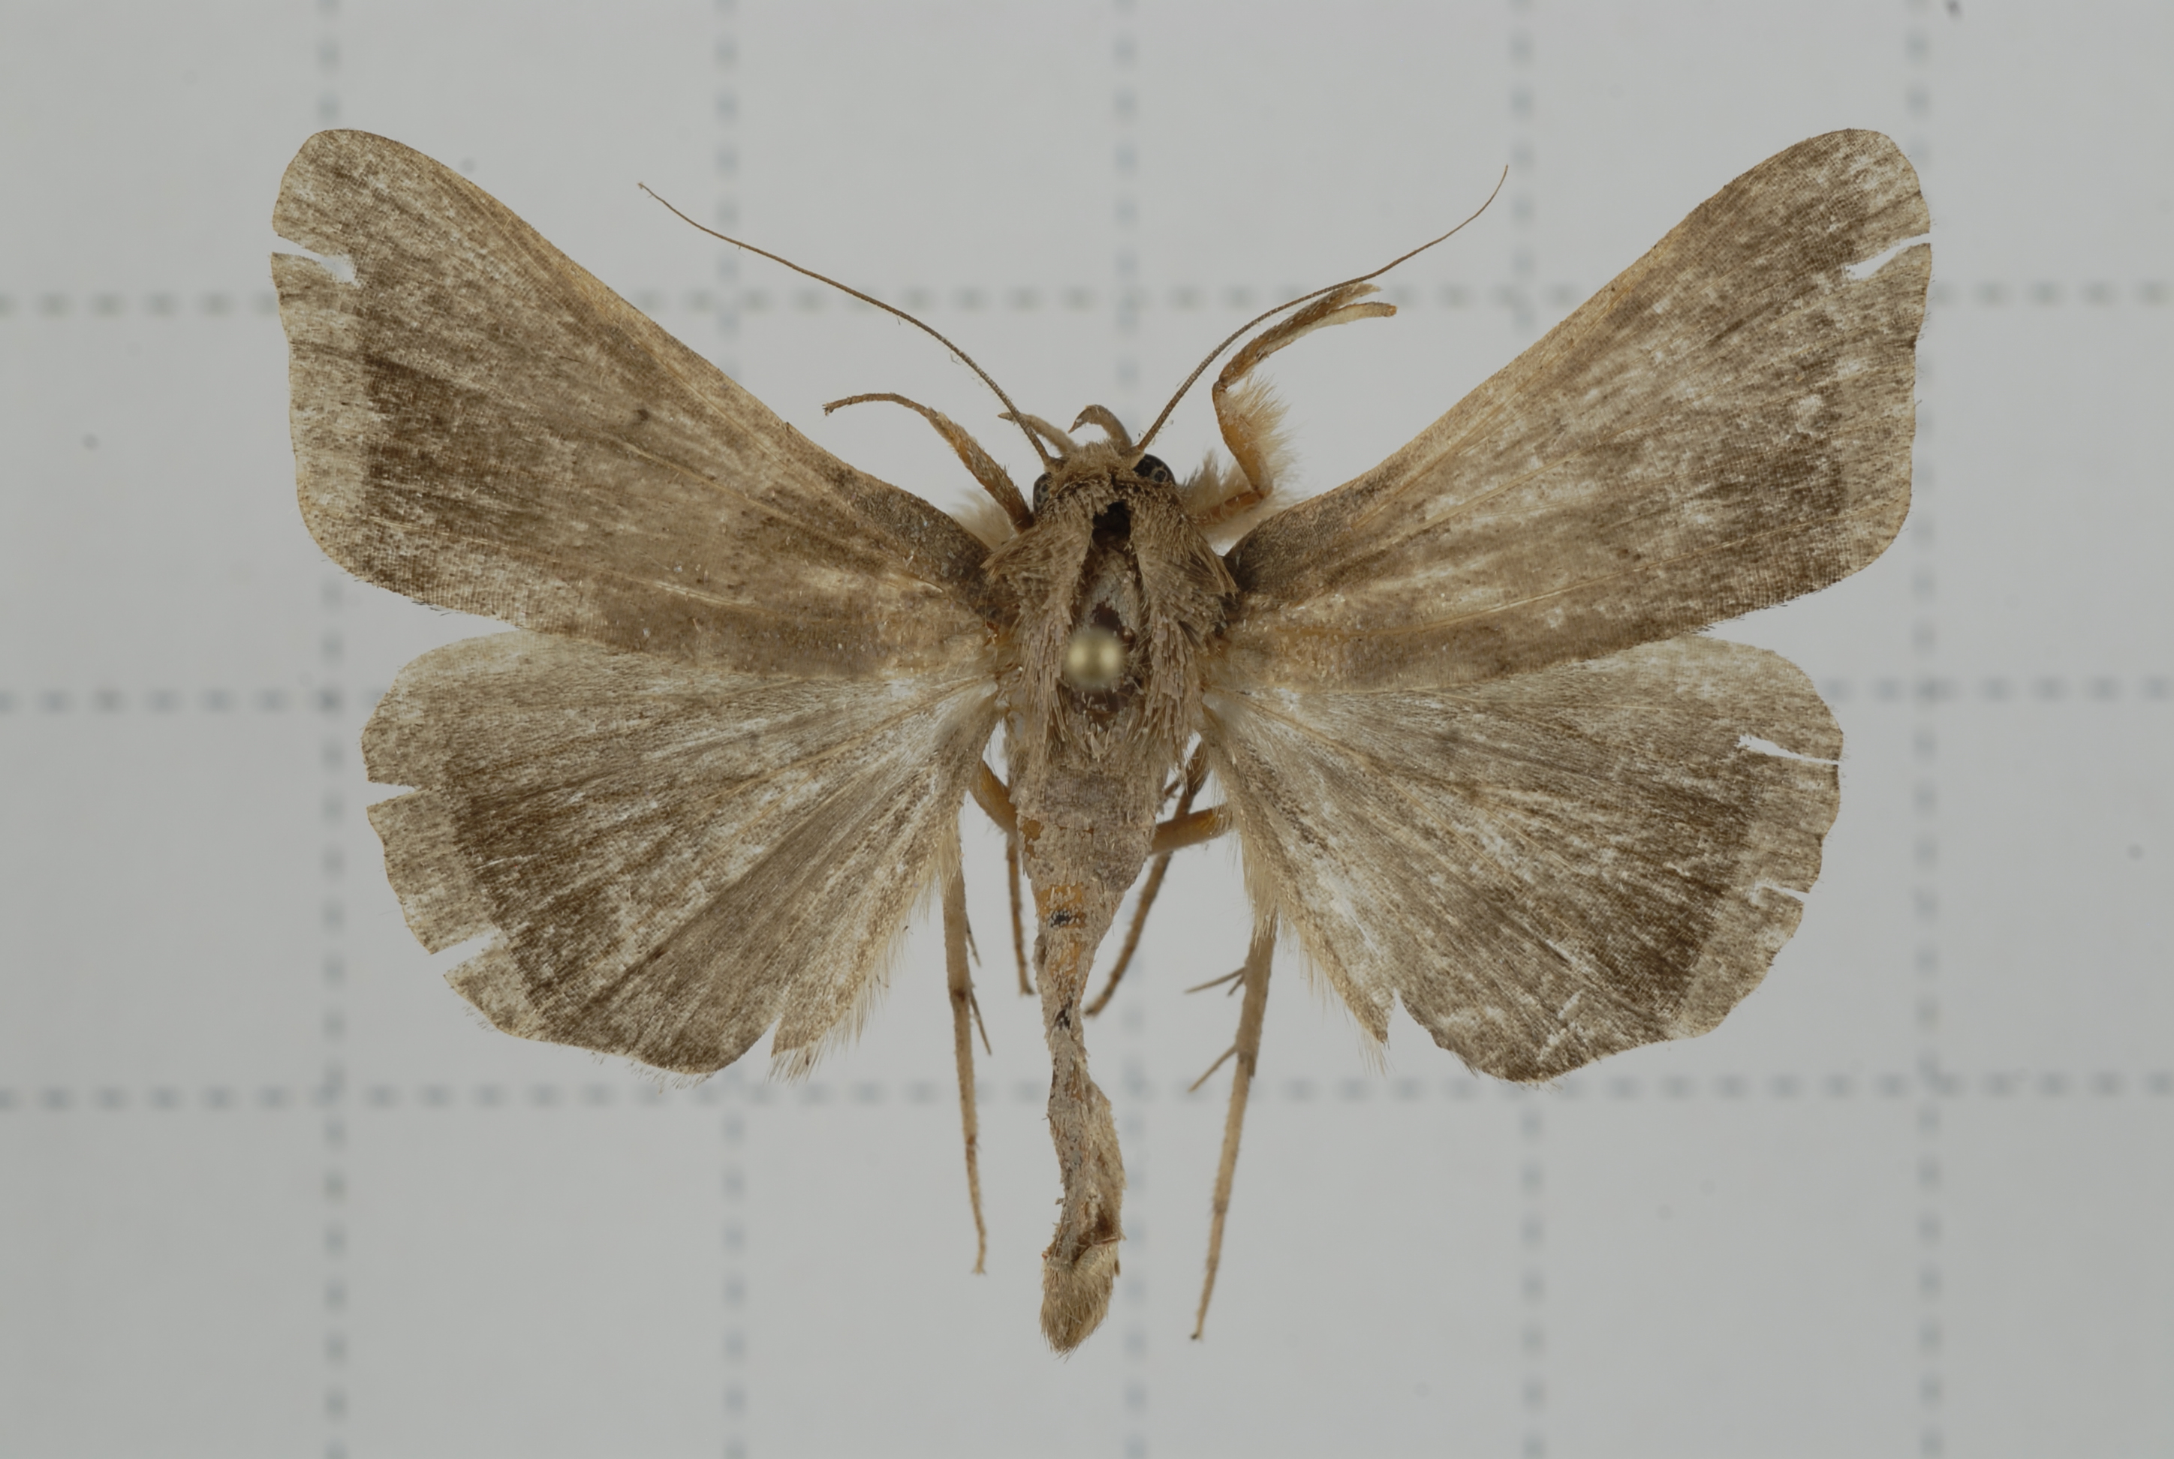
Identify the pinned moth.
Simplicia bimarginata
